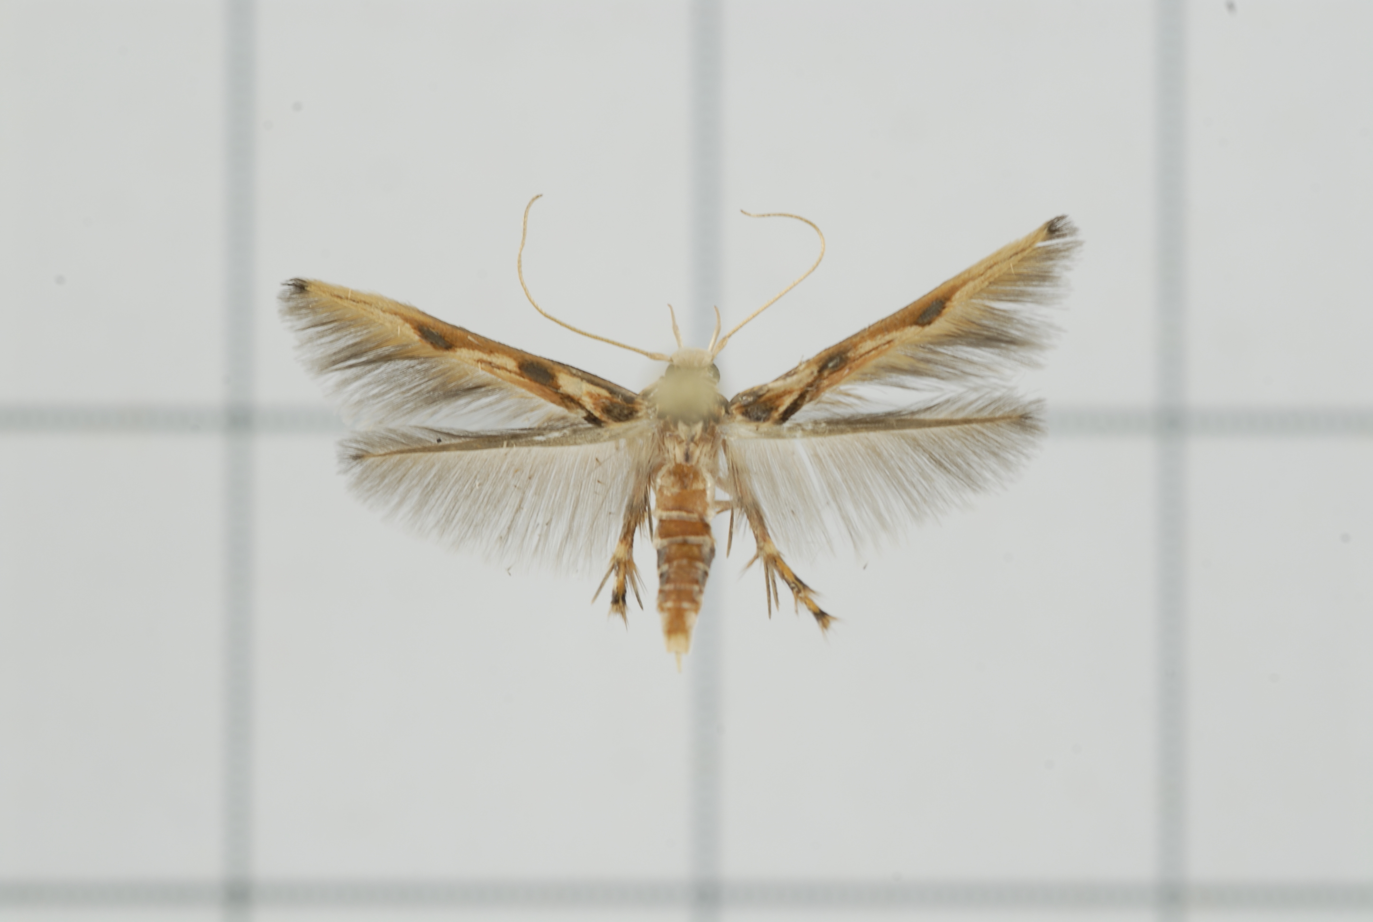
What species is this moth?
Stathmopoda stimulata
